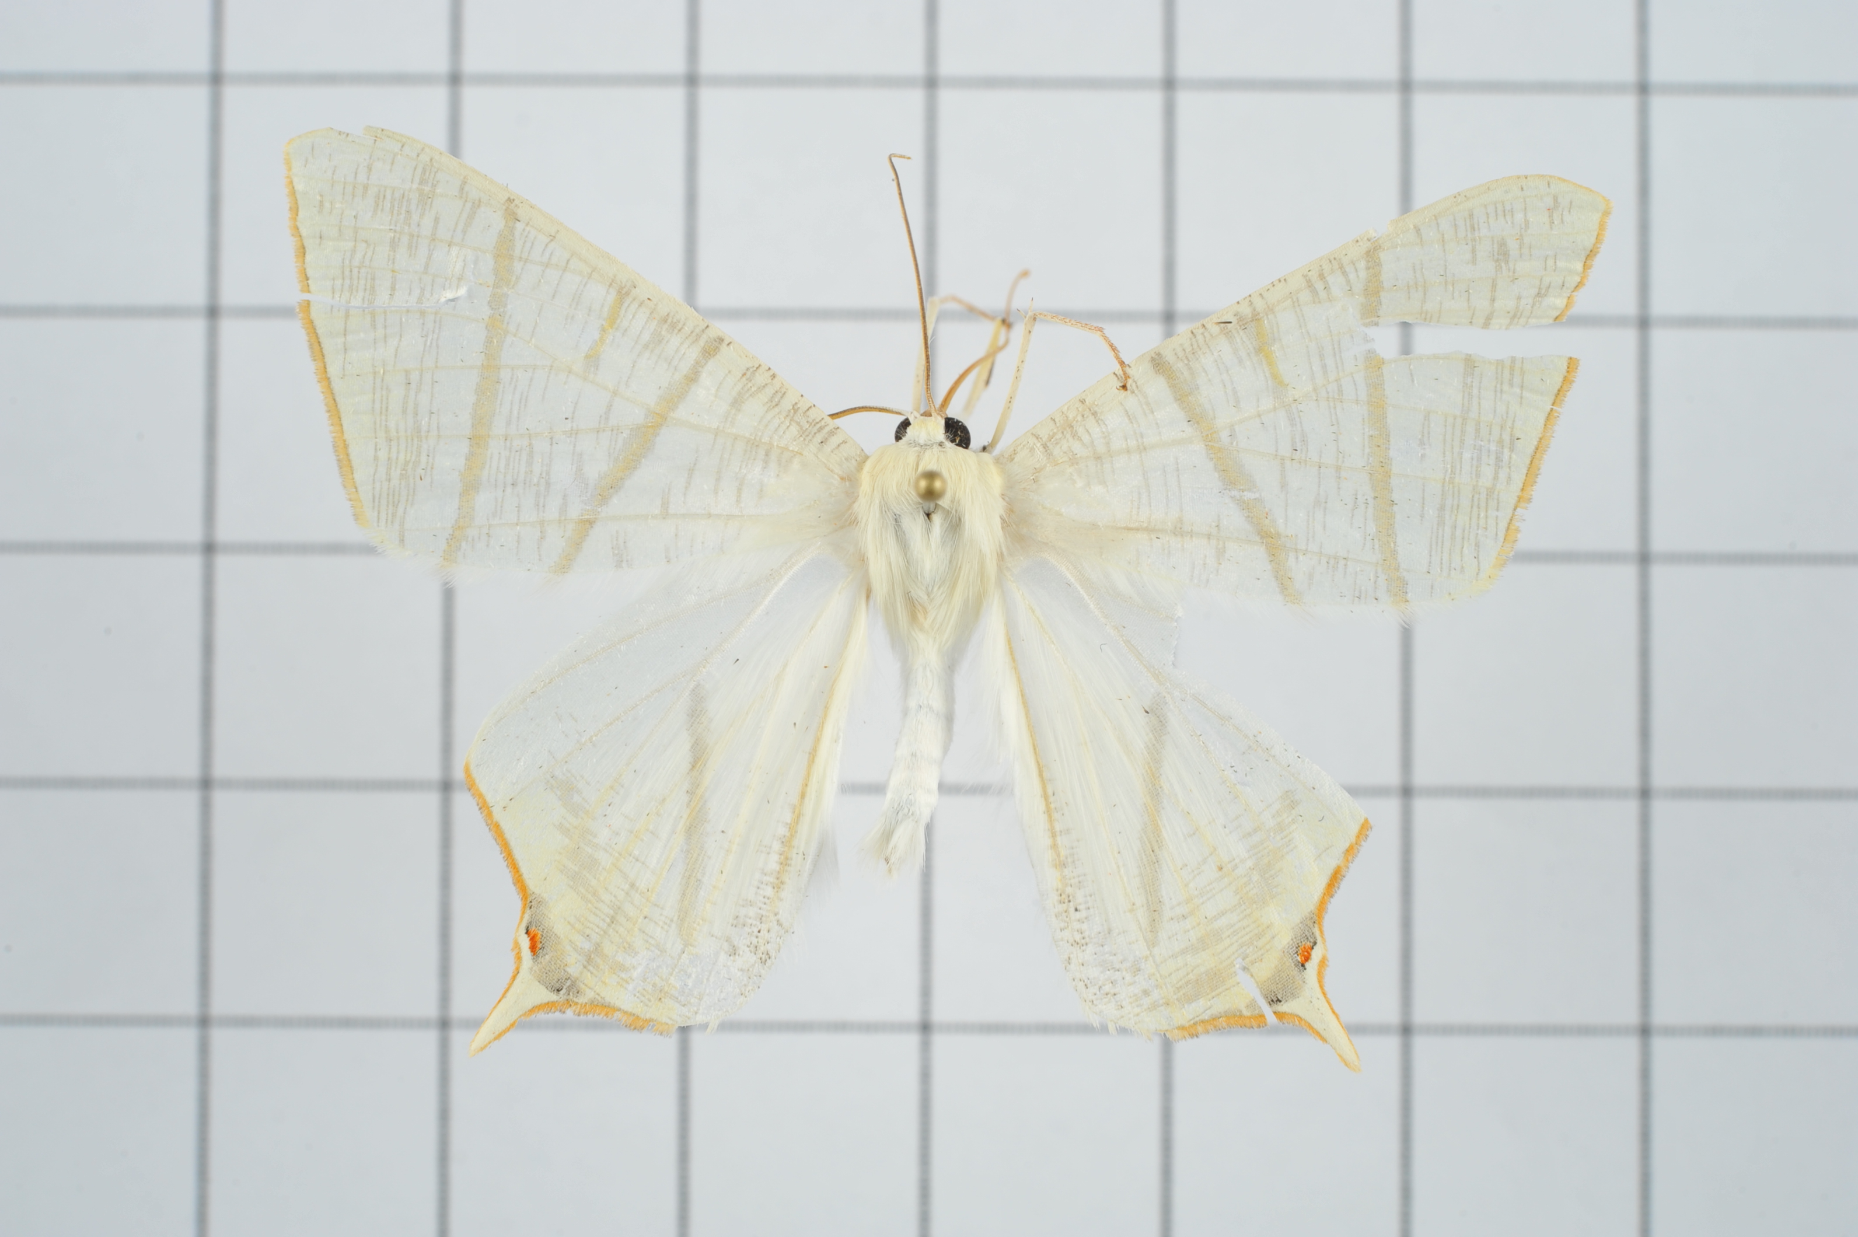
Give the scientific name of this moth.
Ourapteryx pallidula
